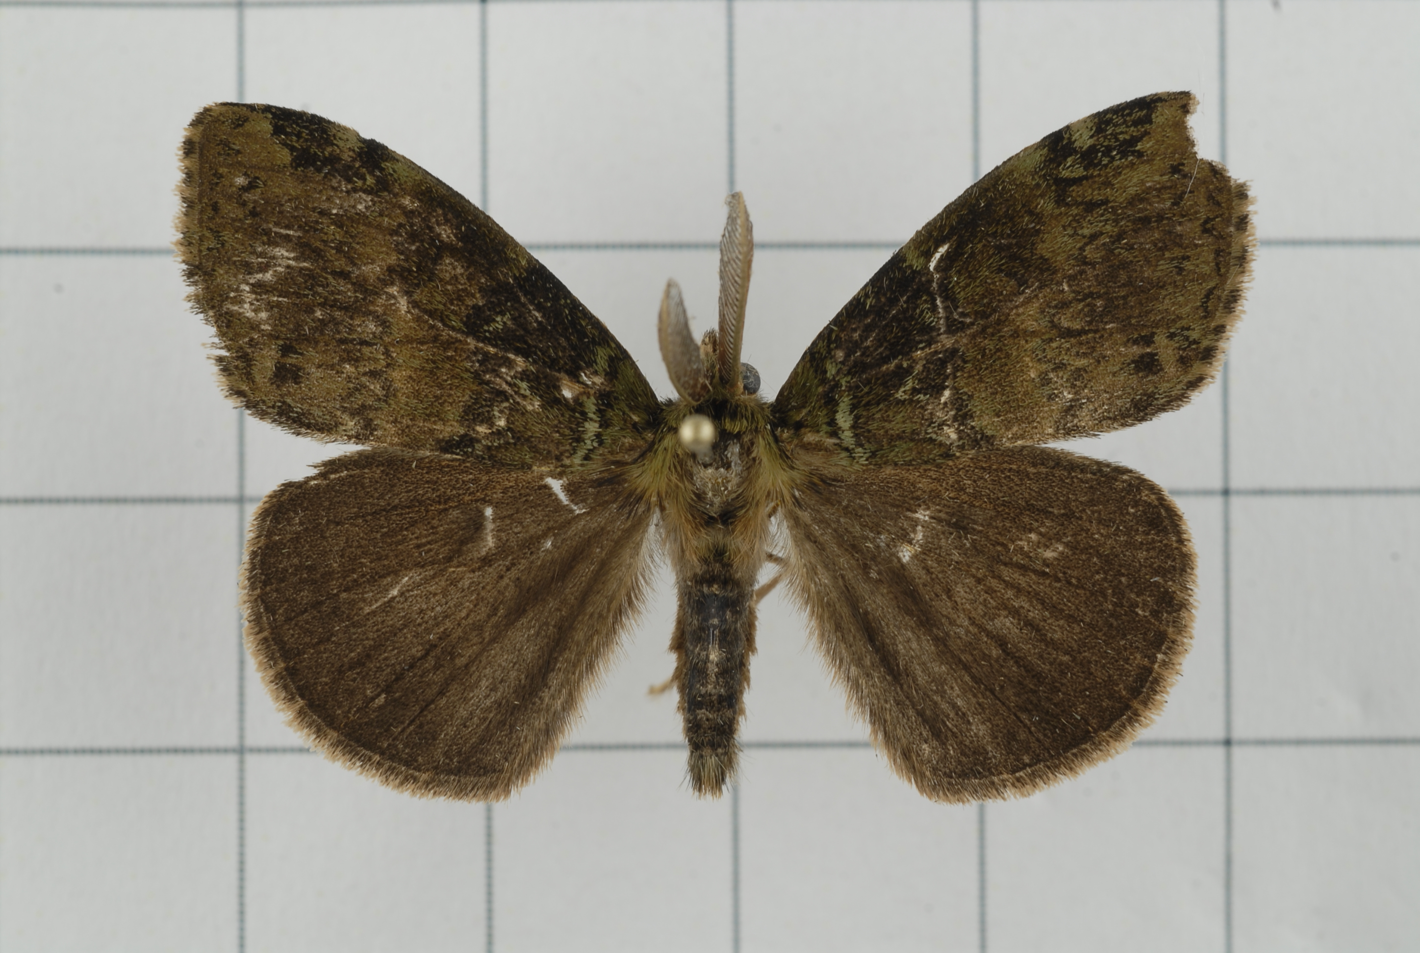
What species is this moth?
Ilema olivacea
